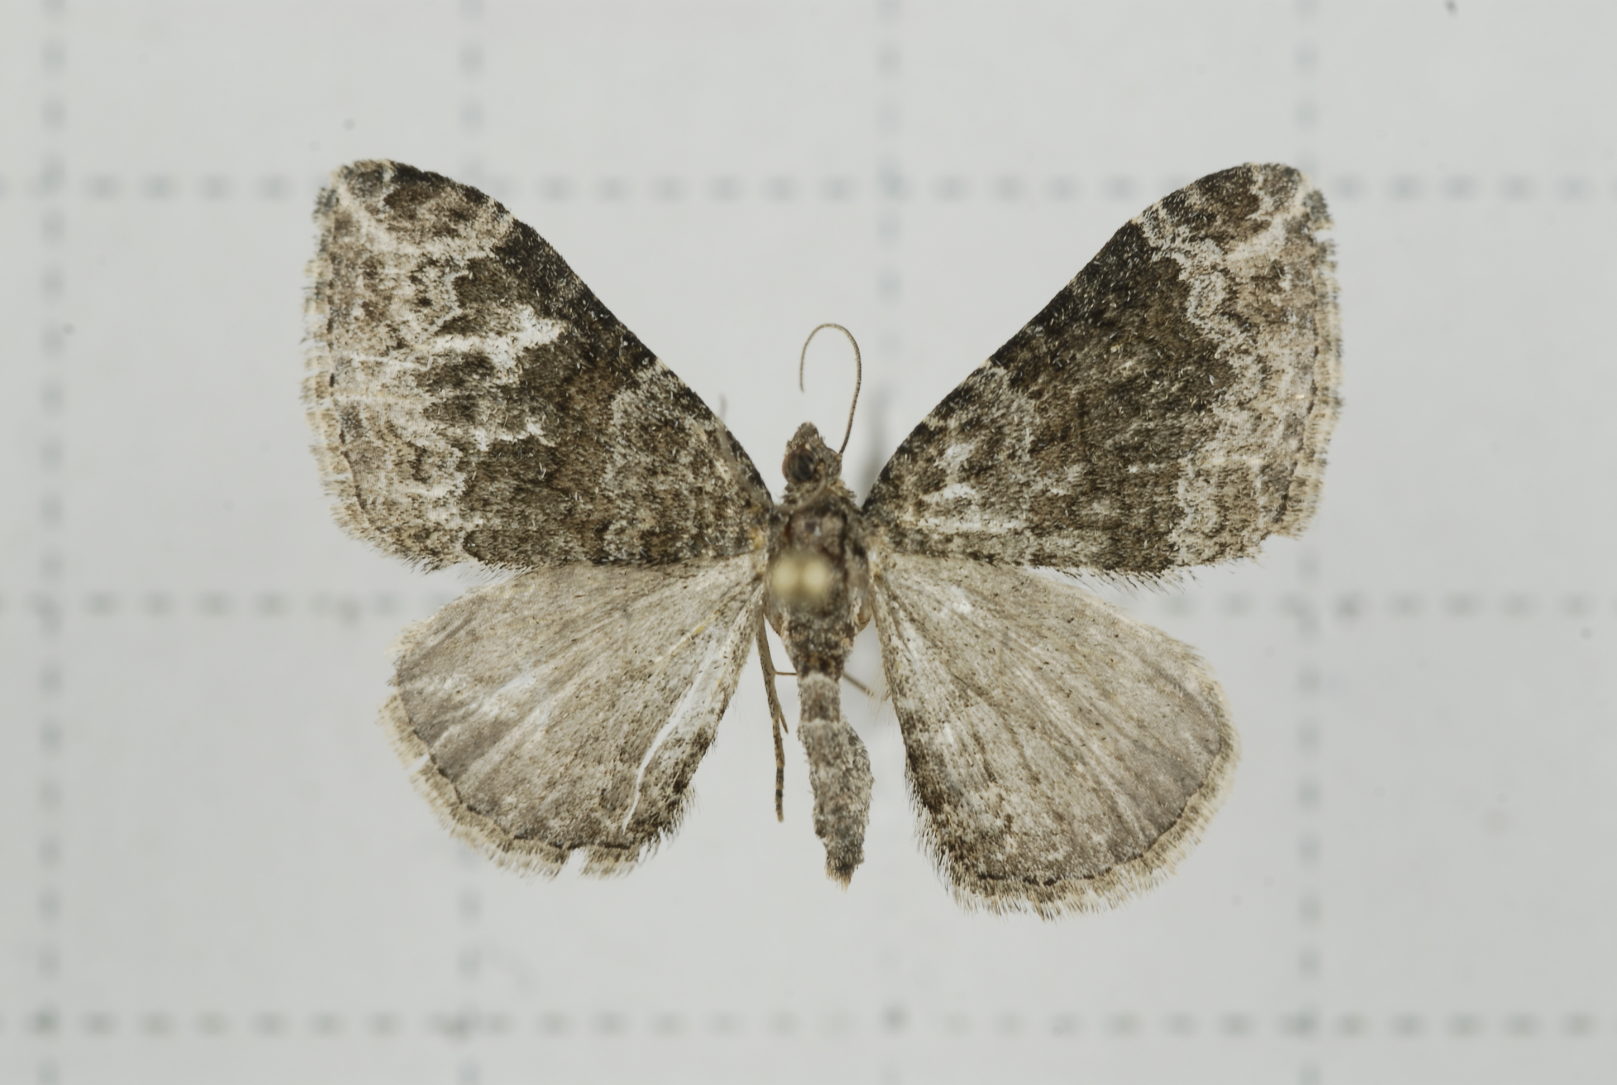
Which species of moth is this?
Xanthorhoe saturata
